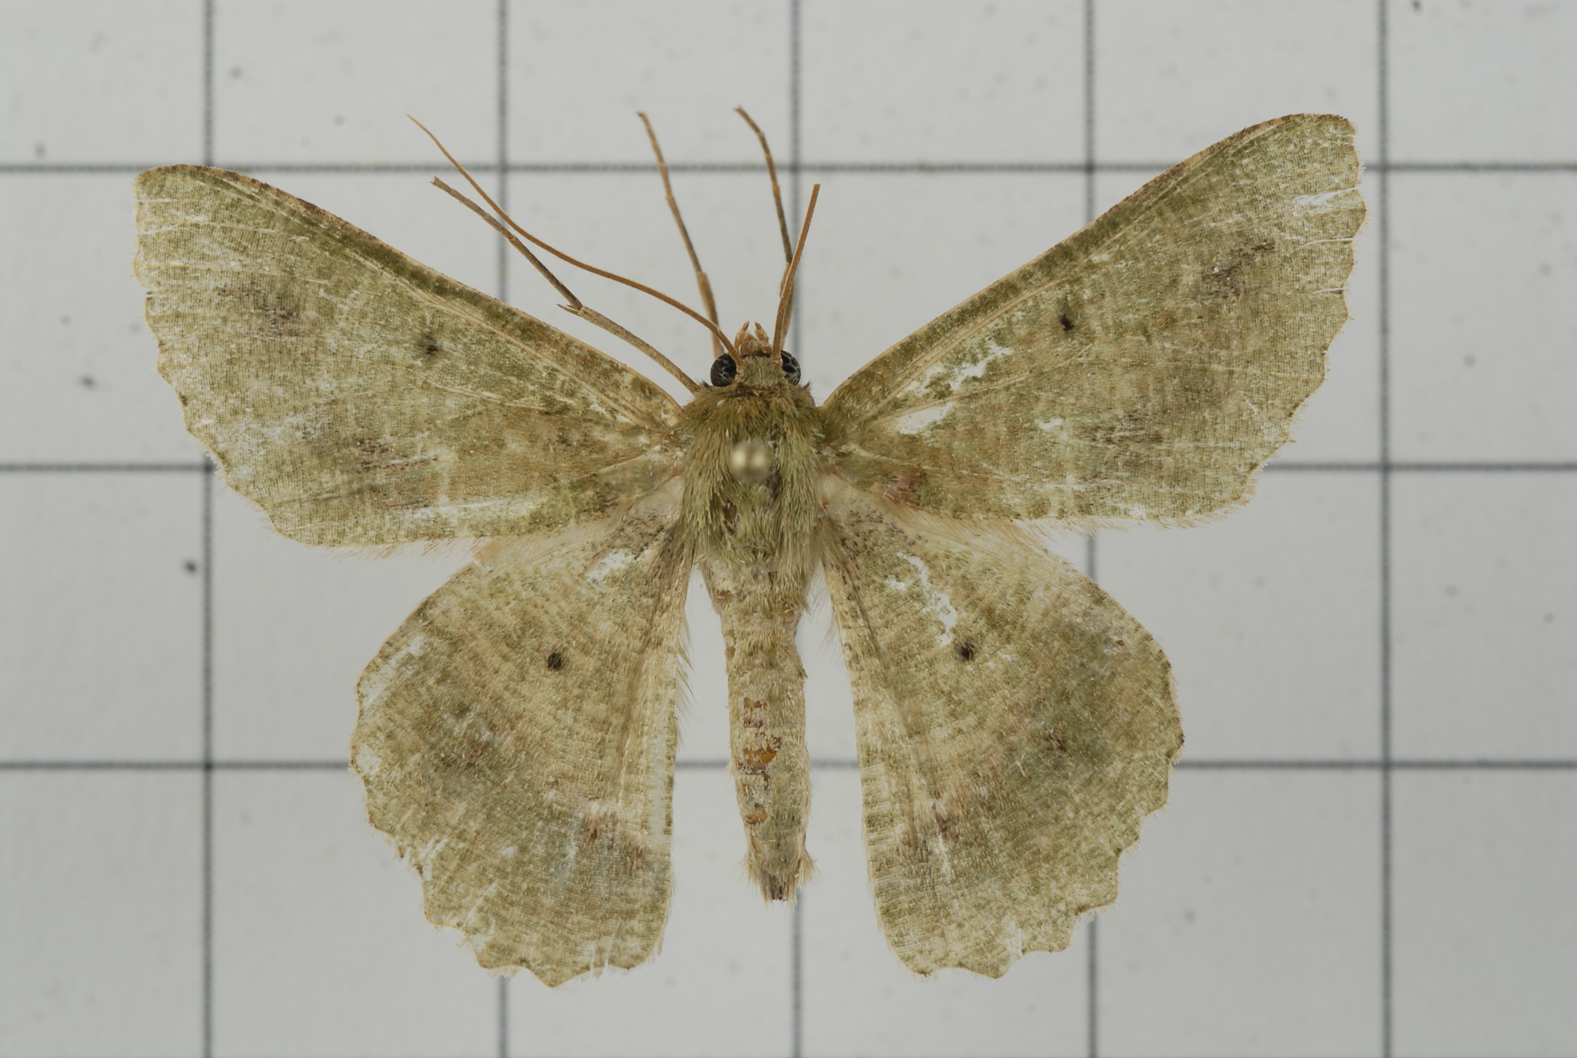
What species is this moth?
Herochroma cristata
